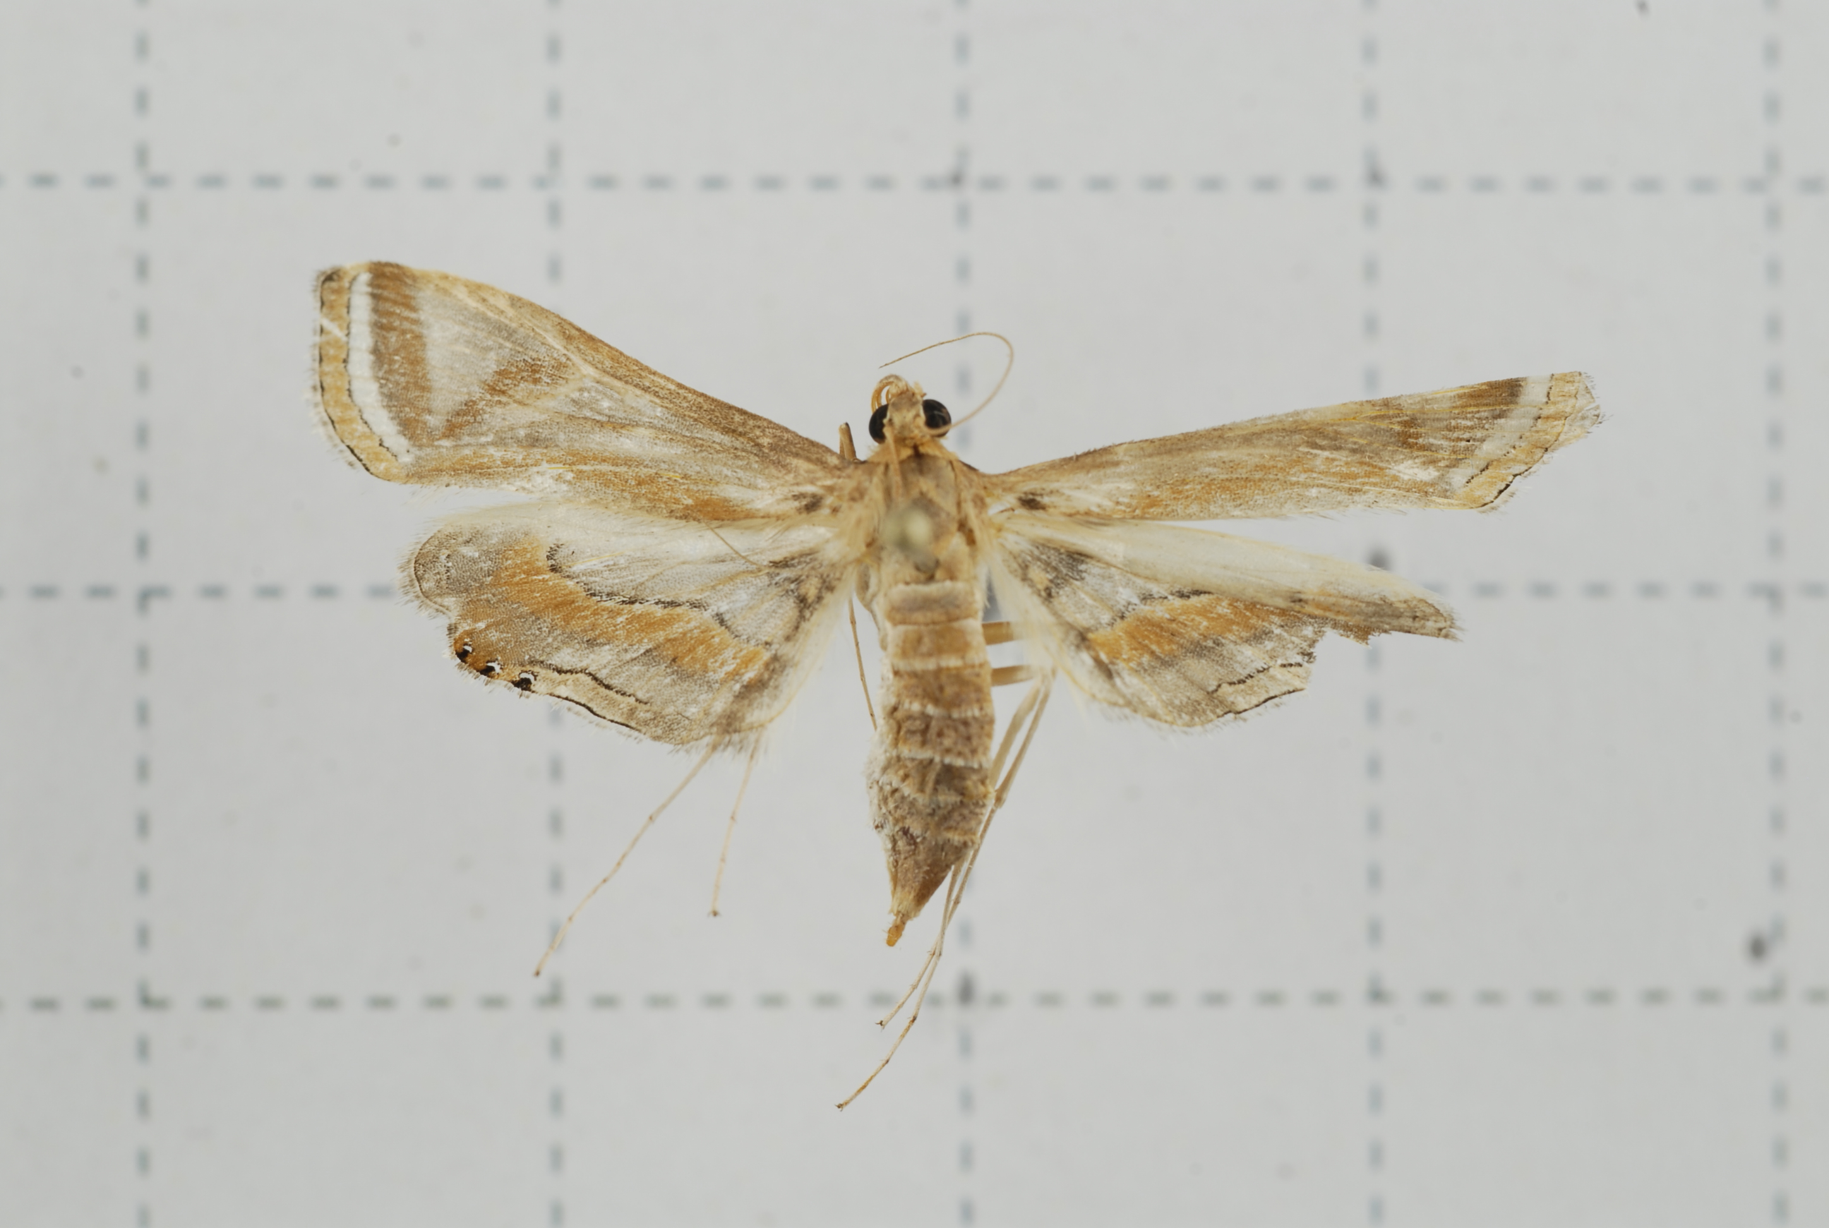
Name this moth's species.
Eoophyla gibbosalis
